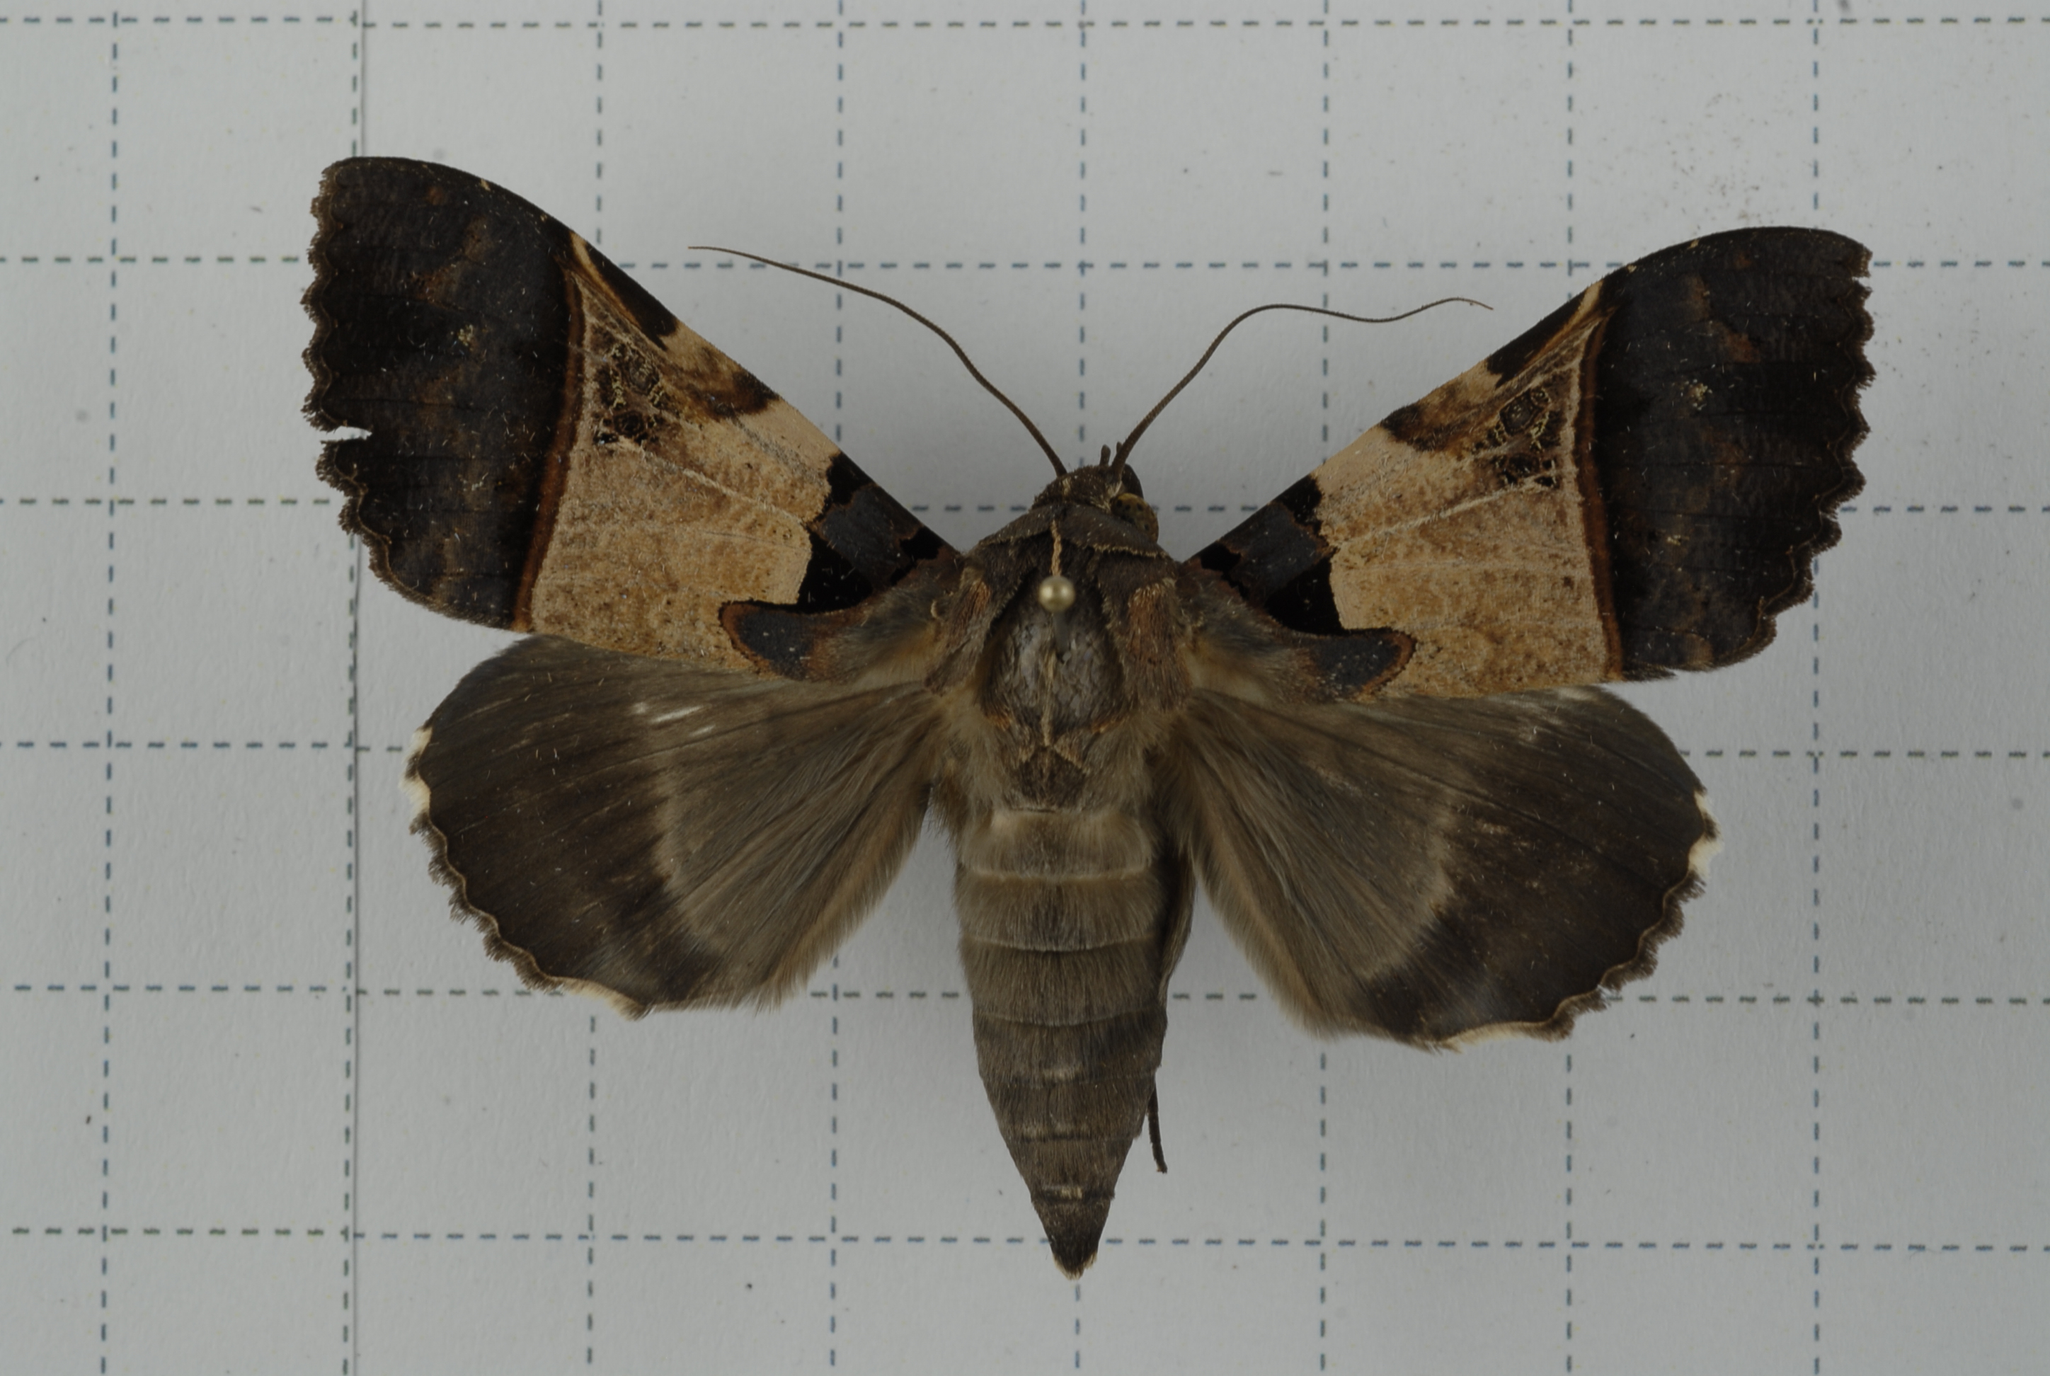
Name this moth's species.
Serrodes campana
